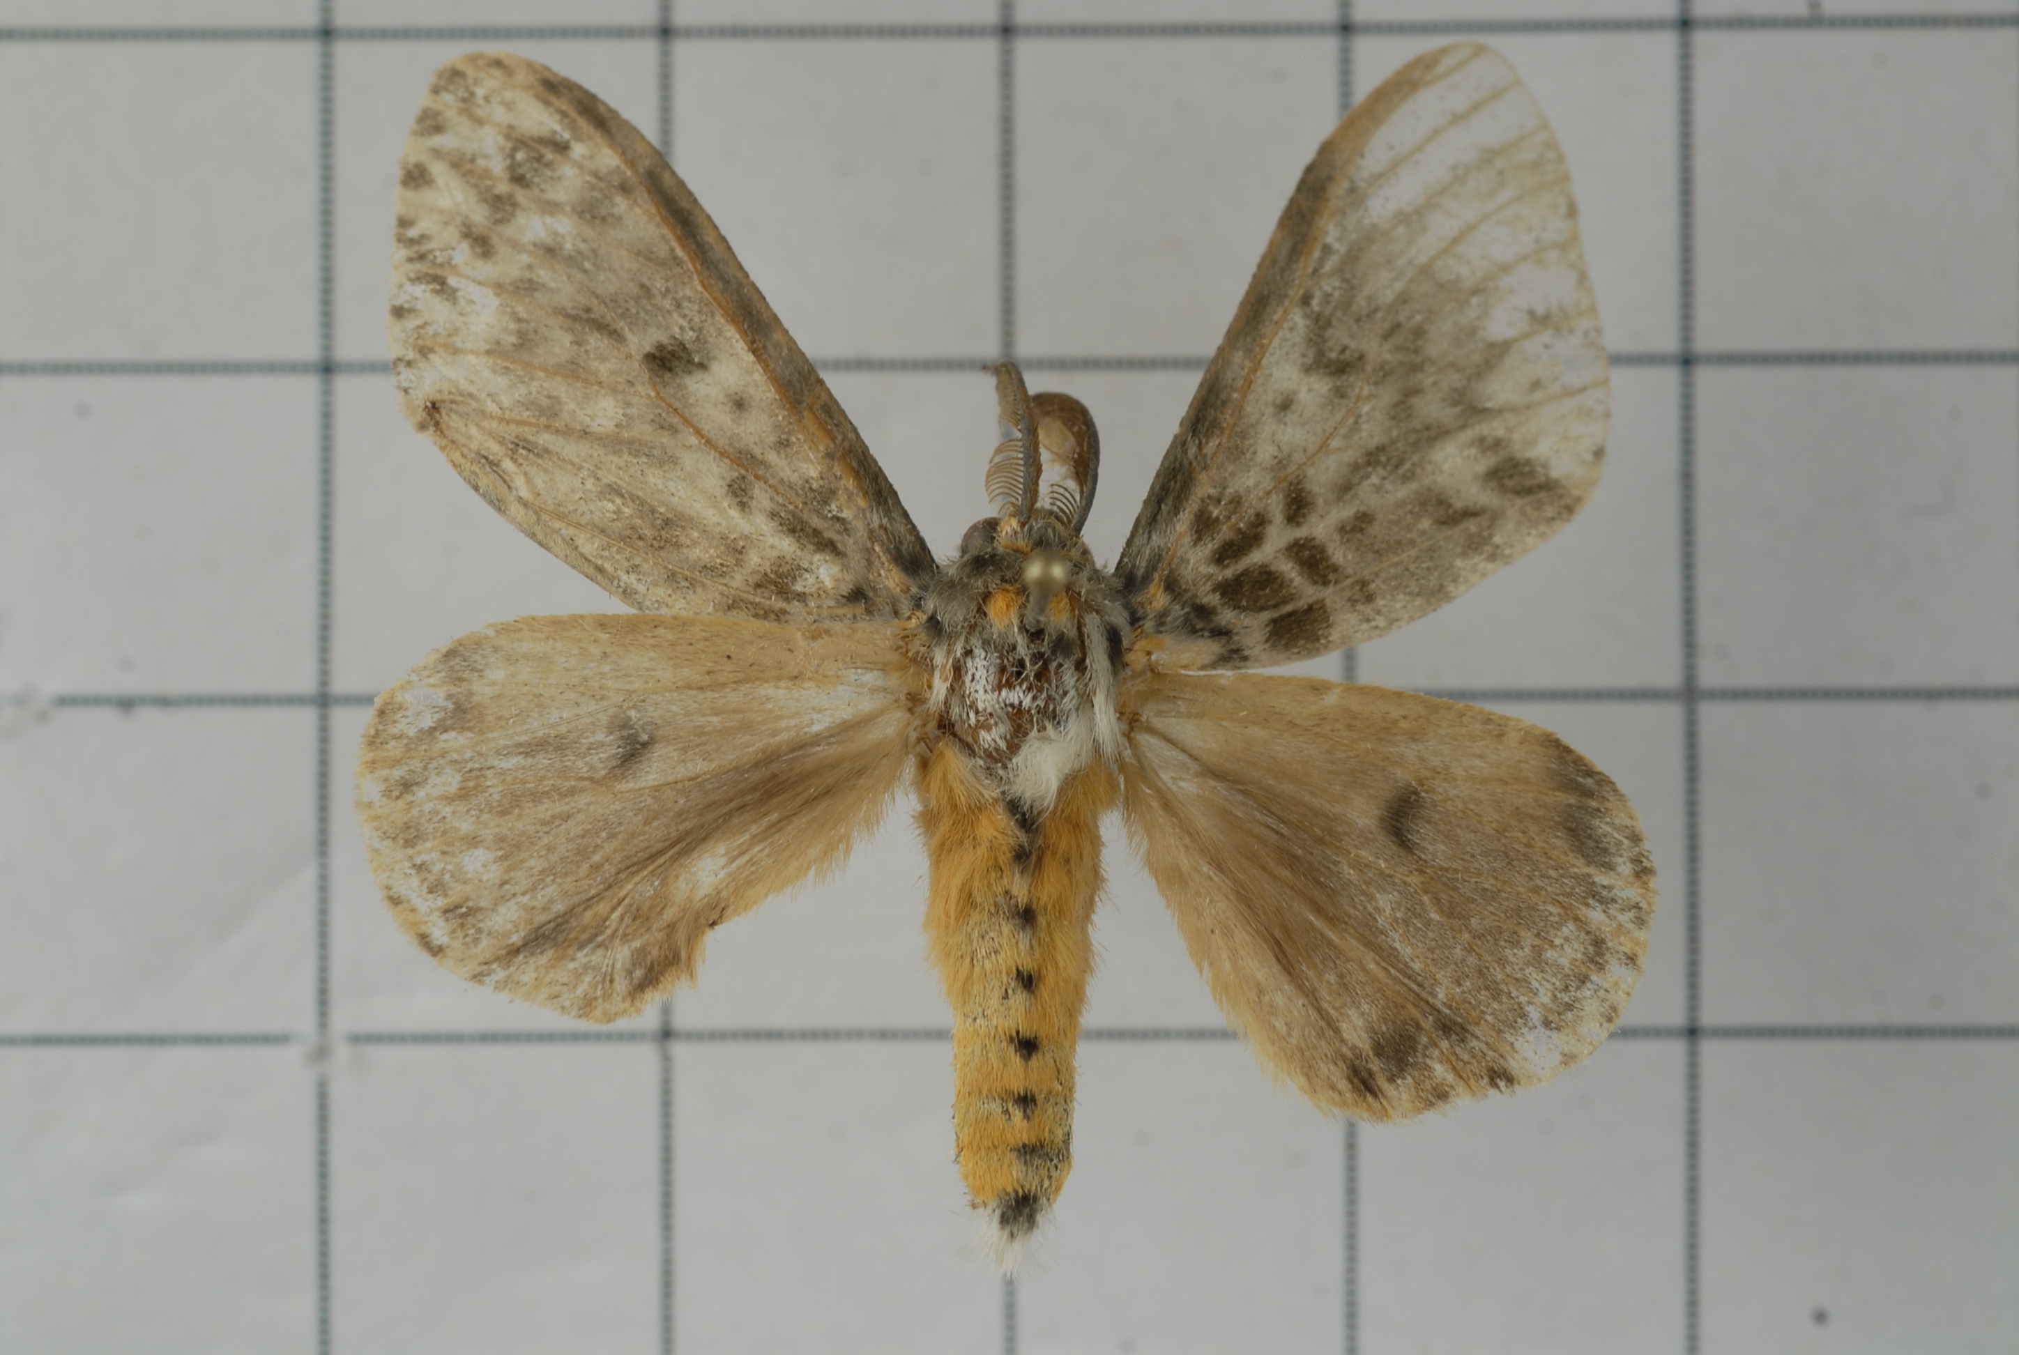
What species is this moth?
Lymantria mathura subpallida
